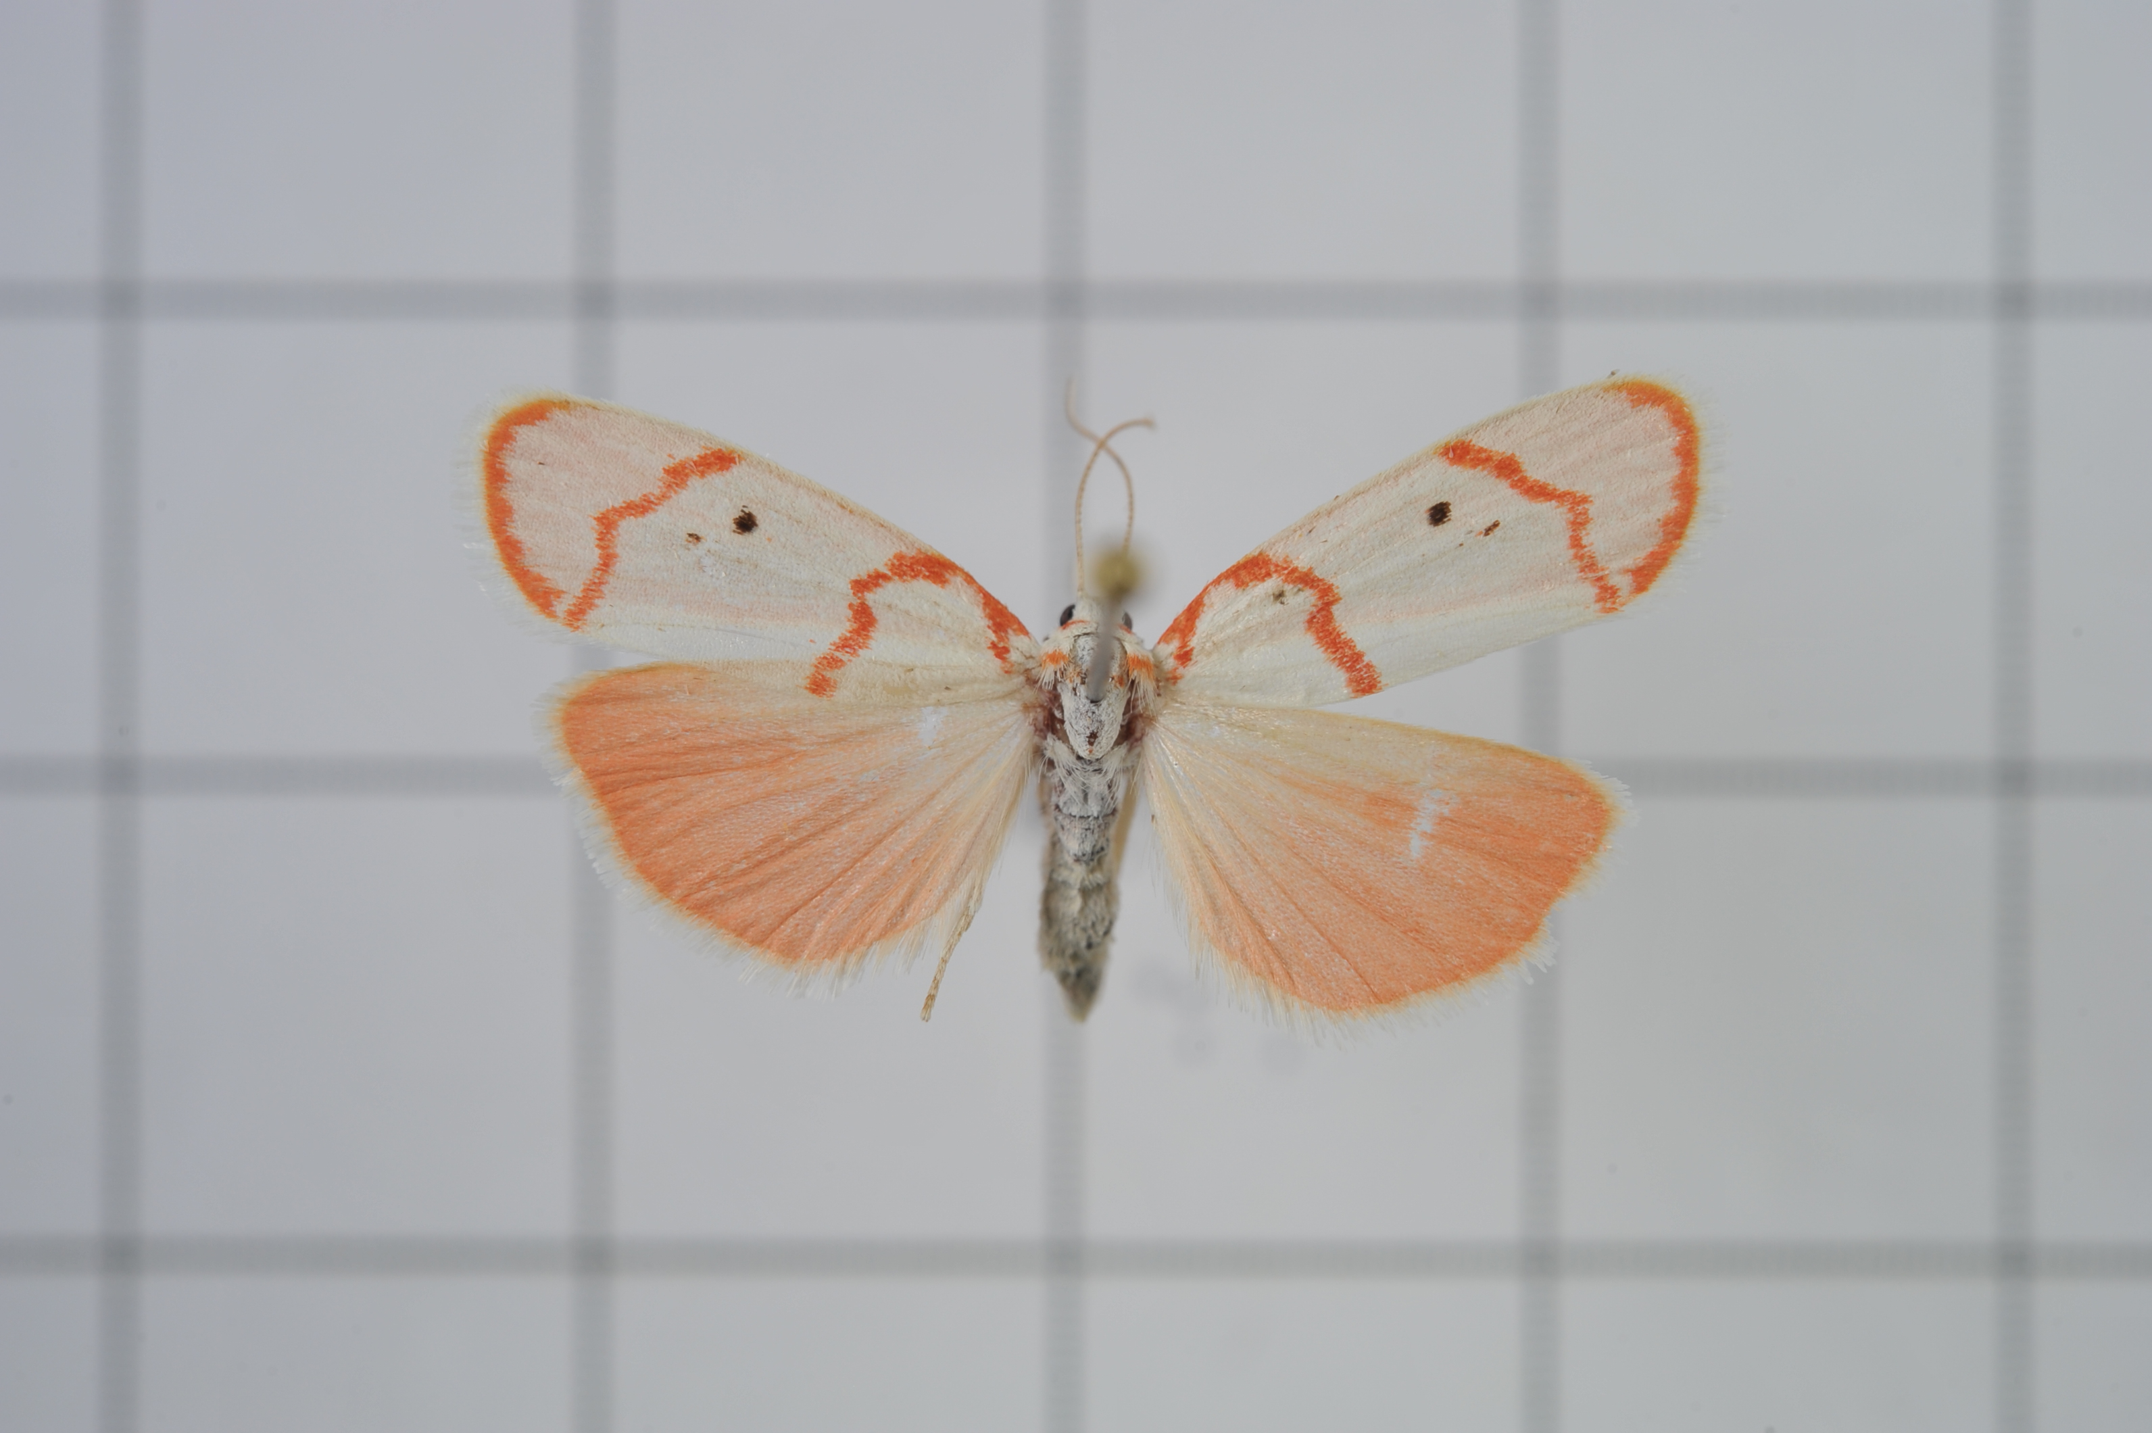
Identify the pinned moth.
Cyana sanguinea
